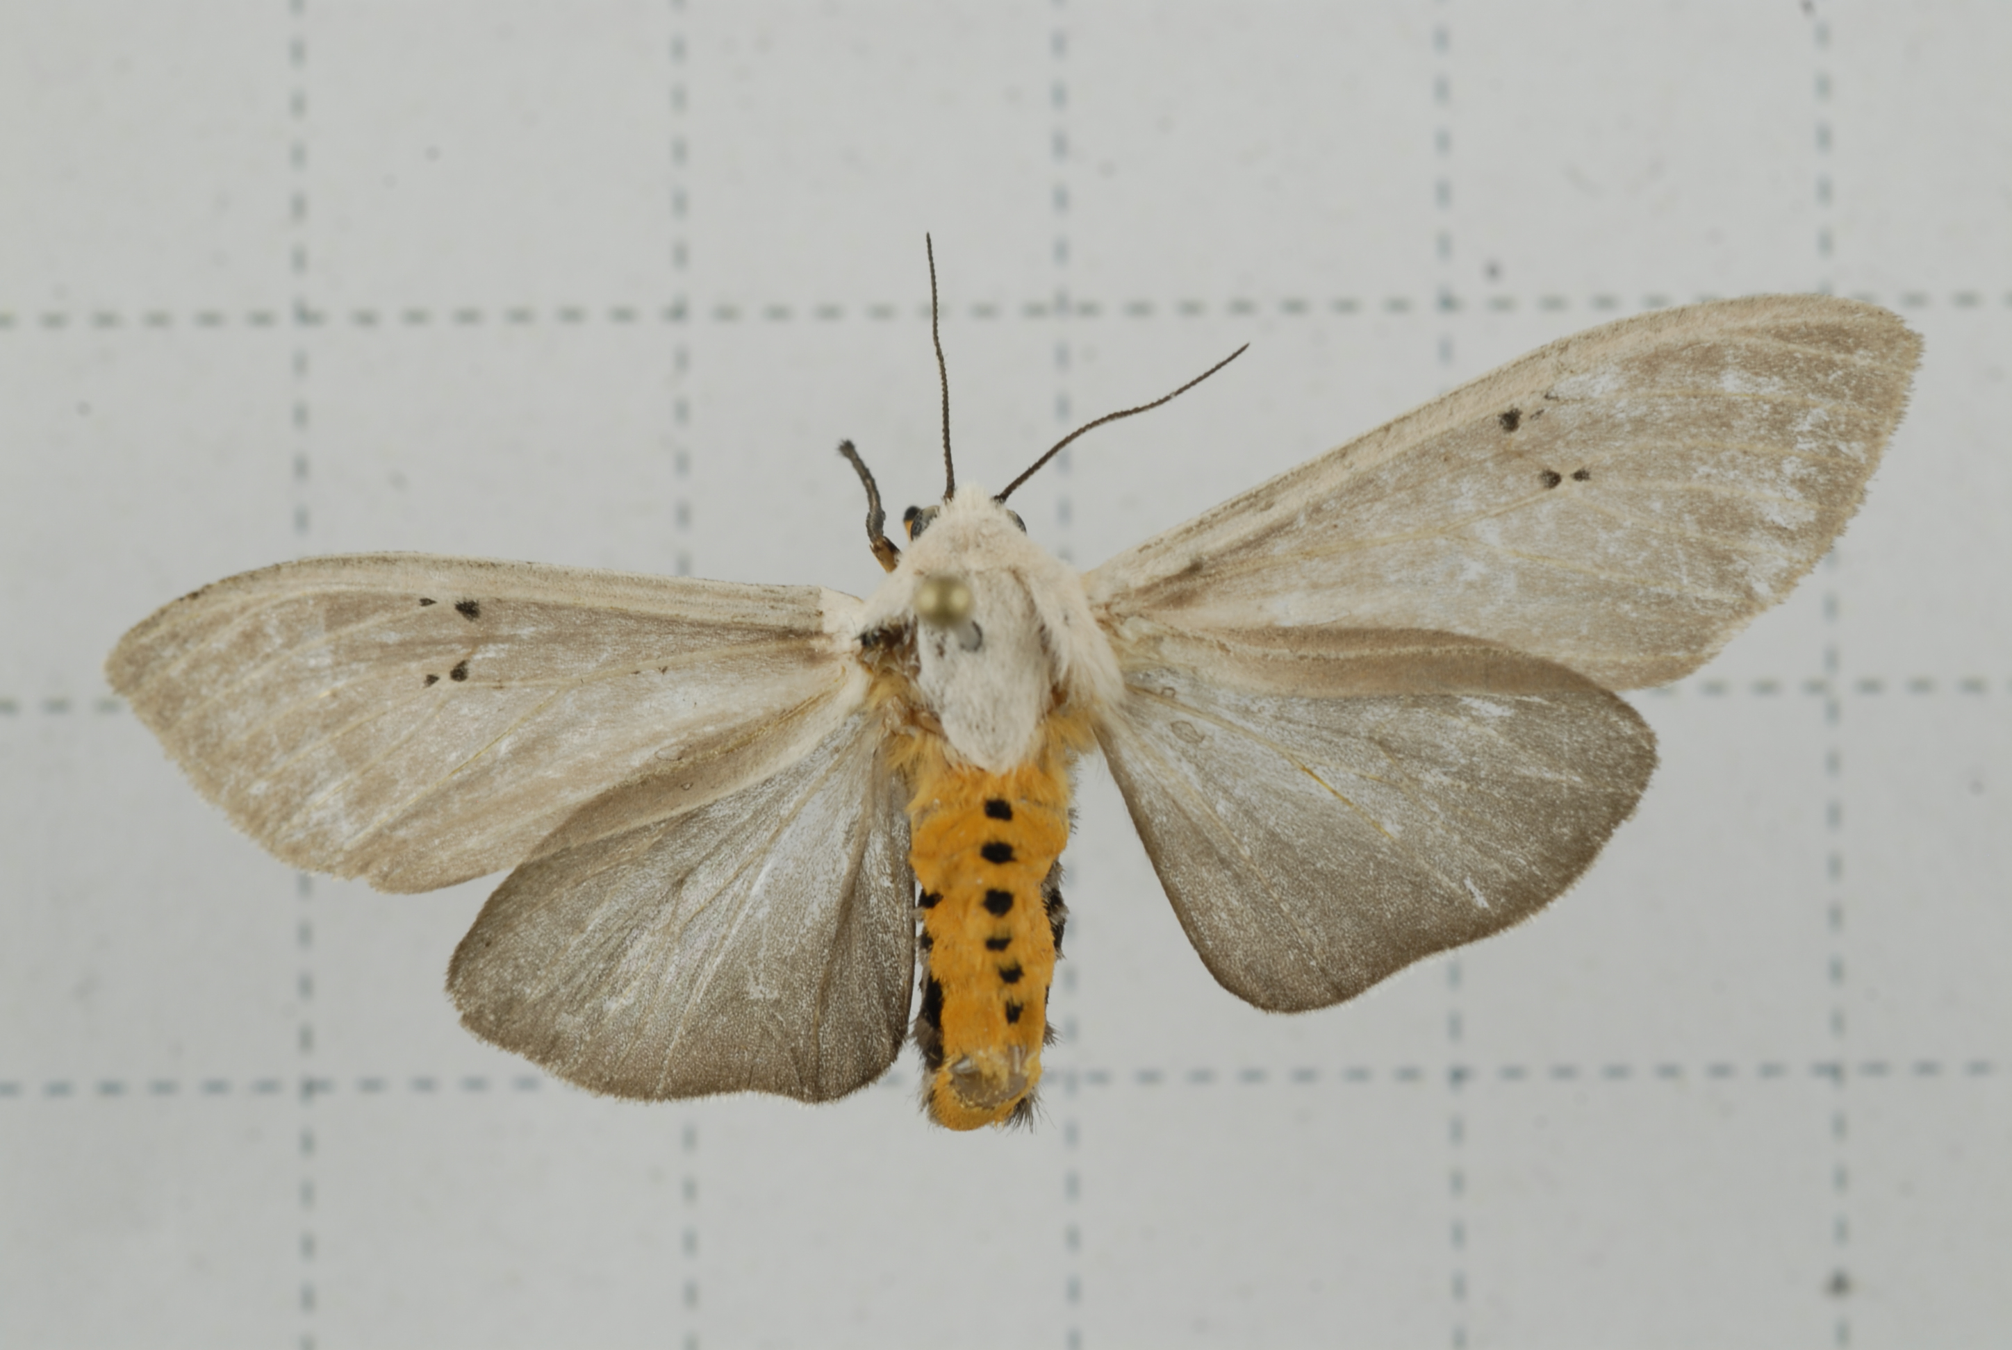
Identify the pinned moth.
Creatonotos transiens koni
